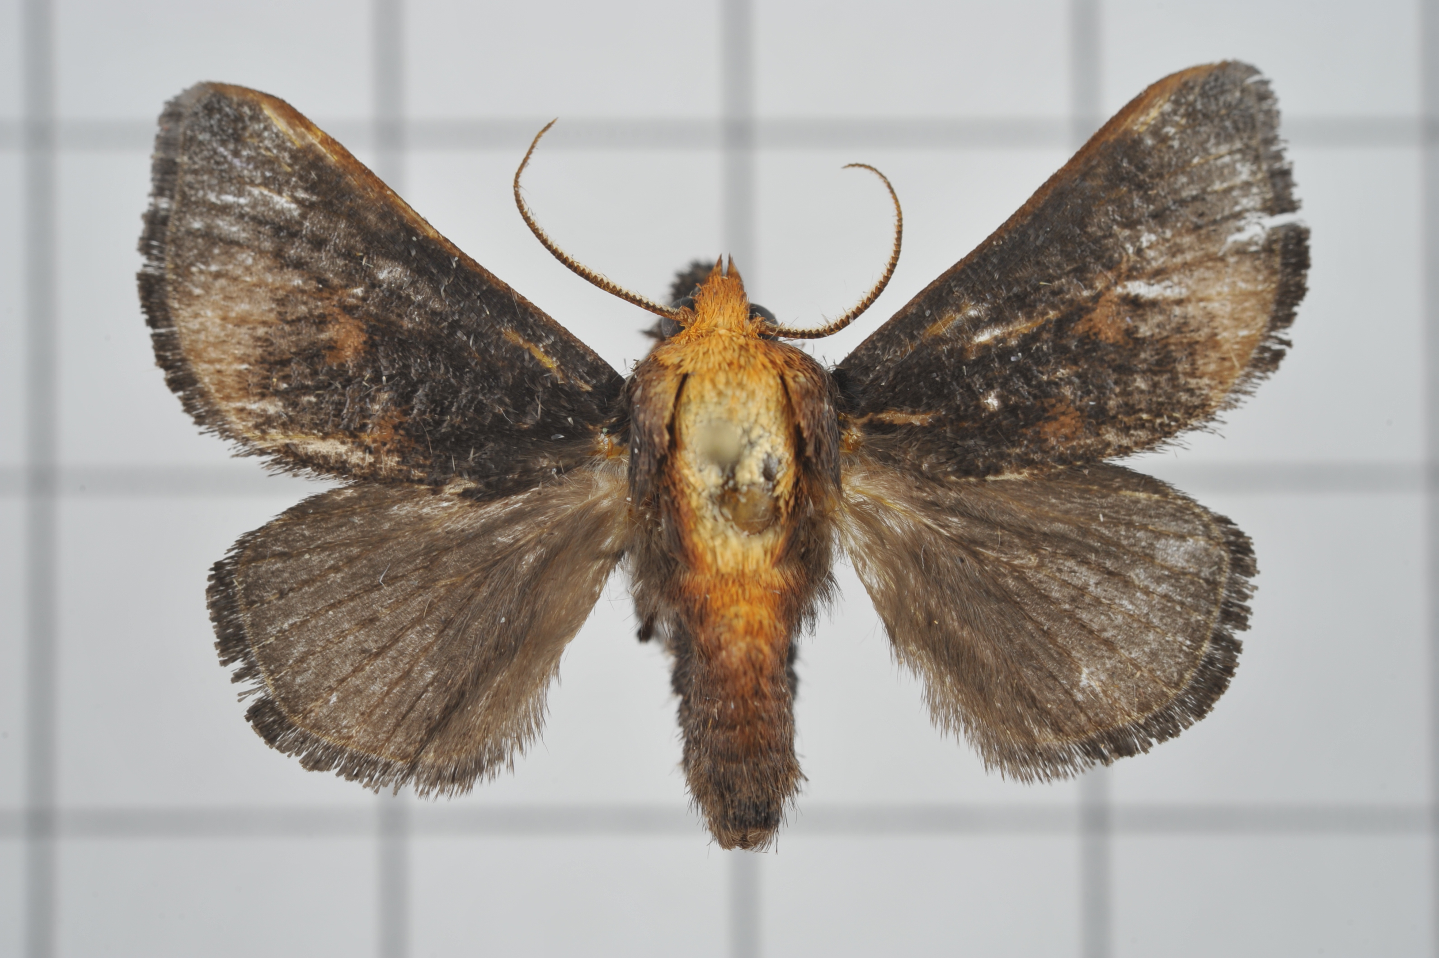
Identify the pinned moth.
Iraga rugosa
